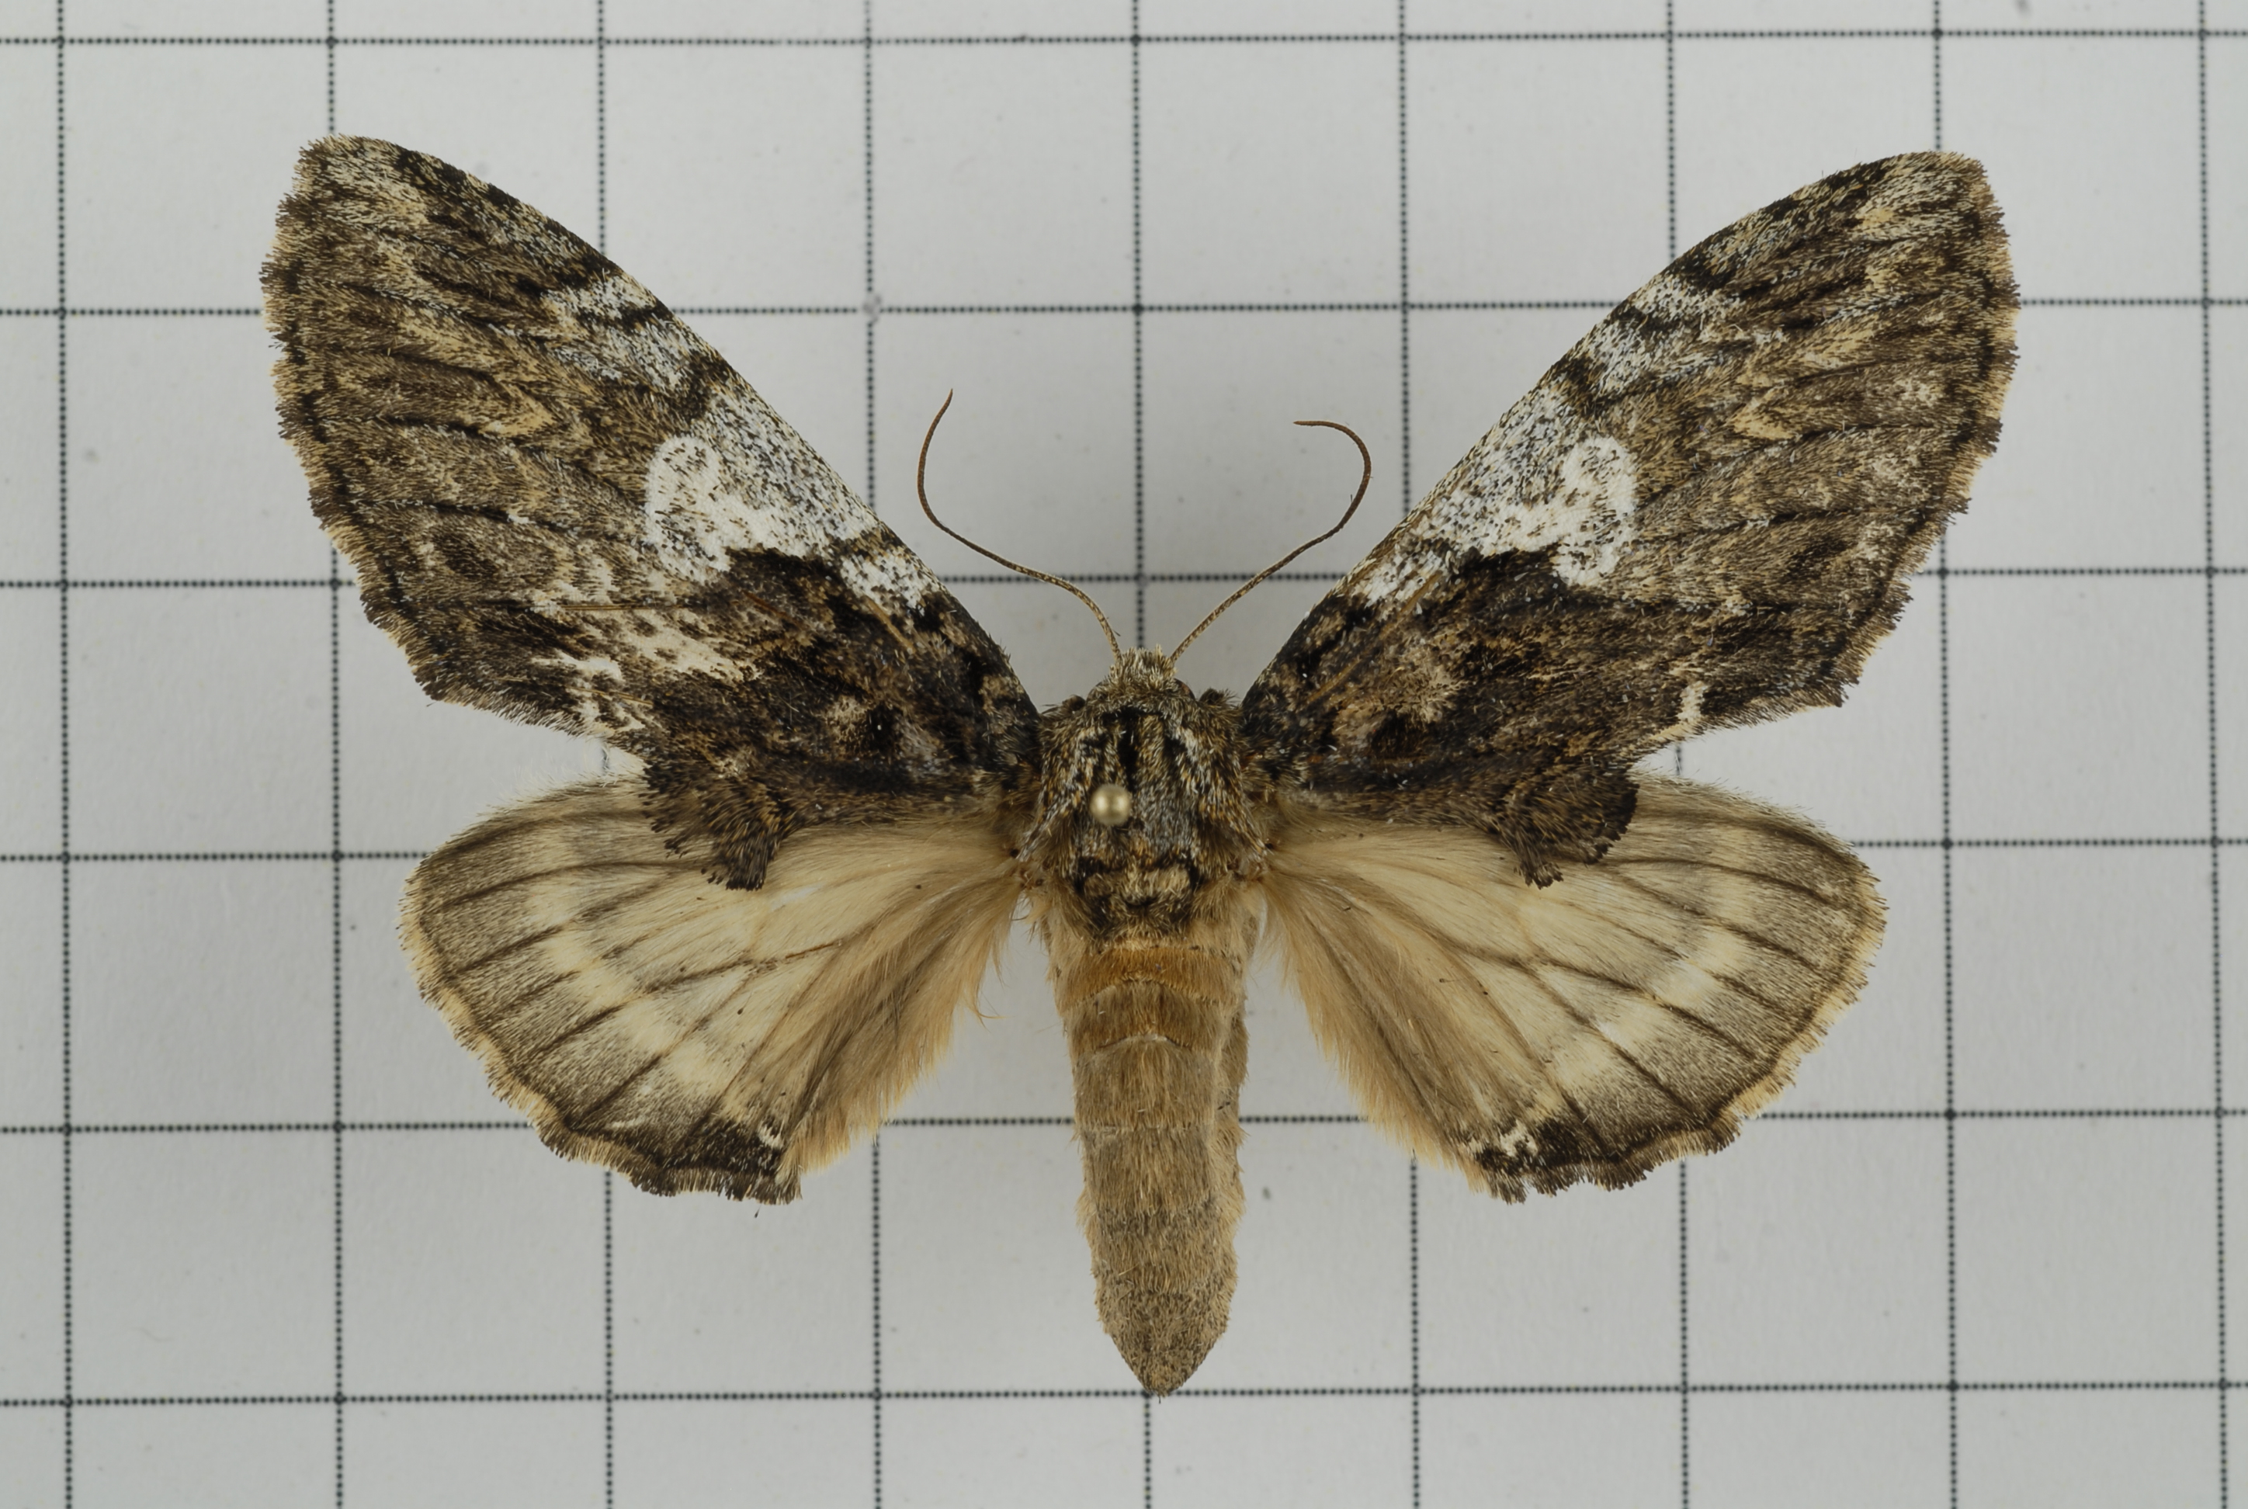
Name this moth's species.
Rachiades lichenicolor albimaculata
